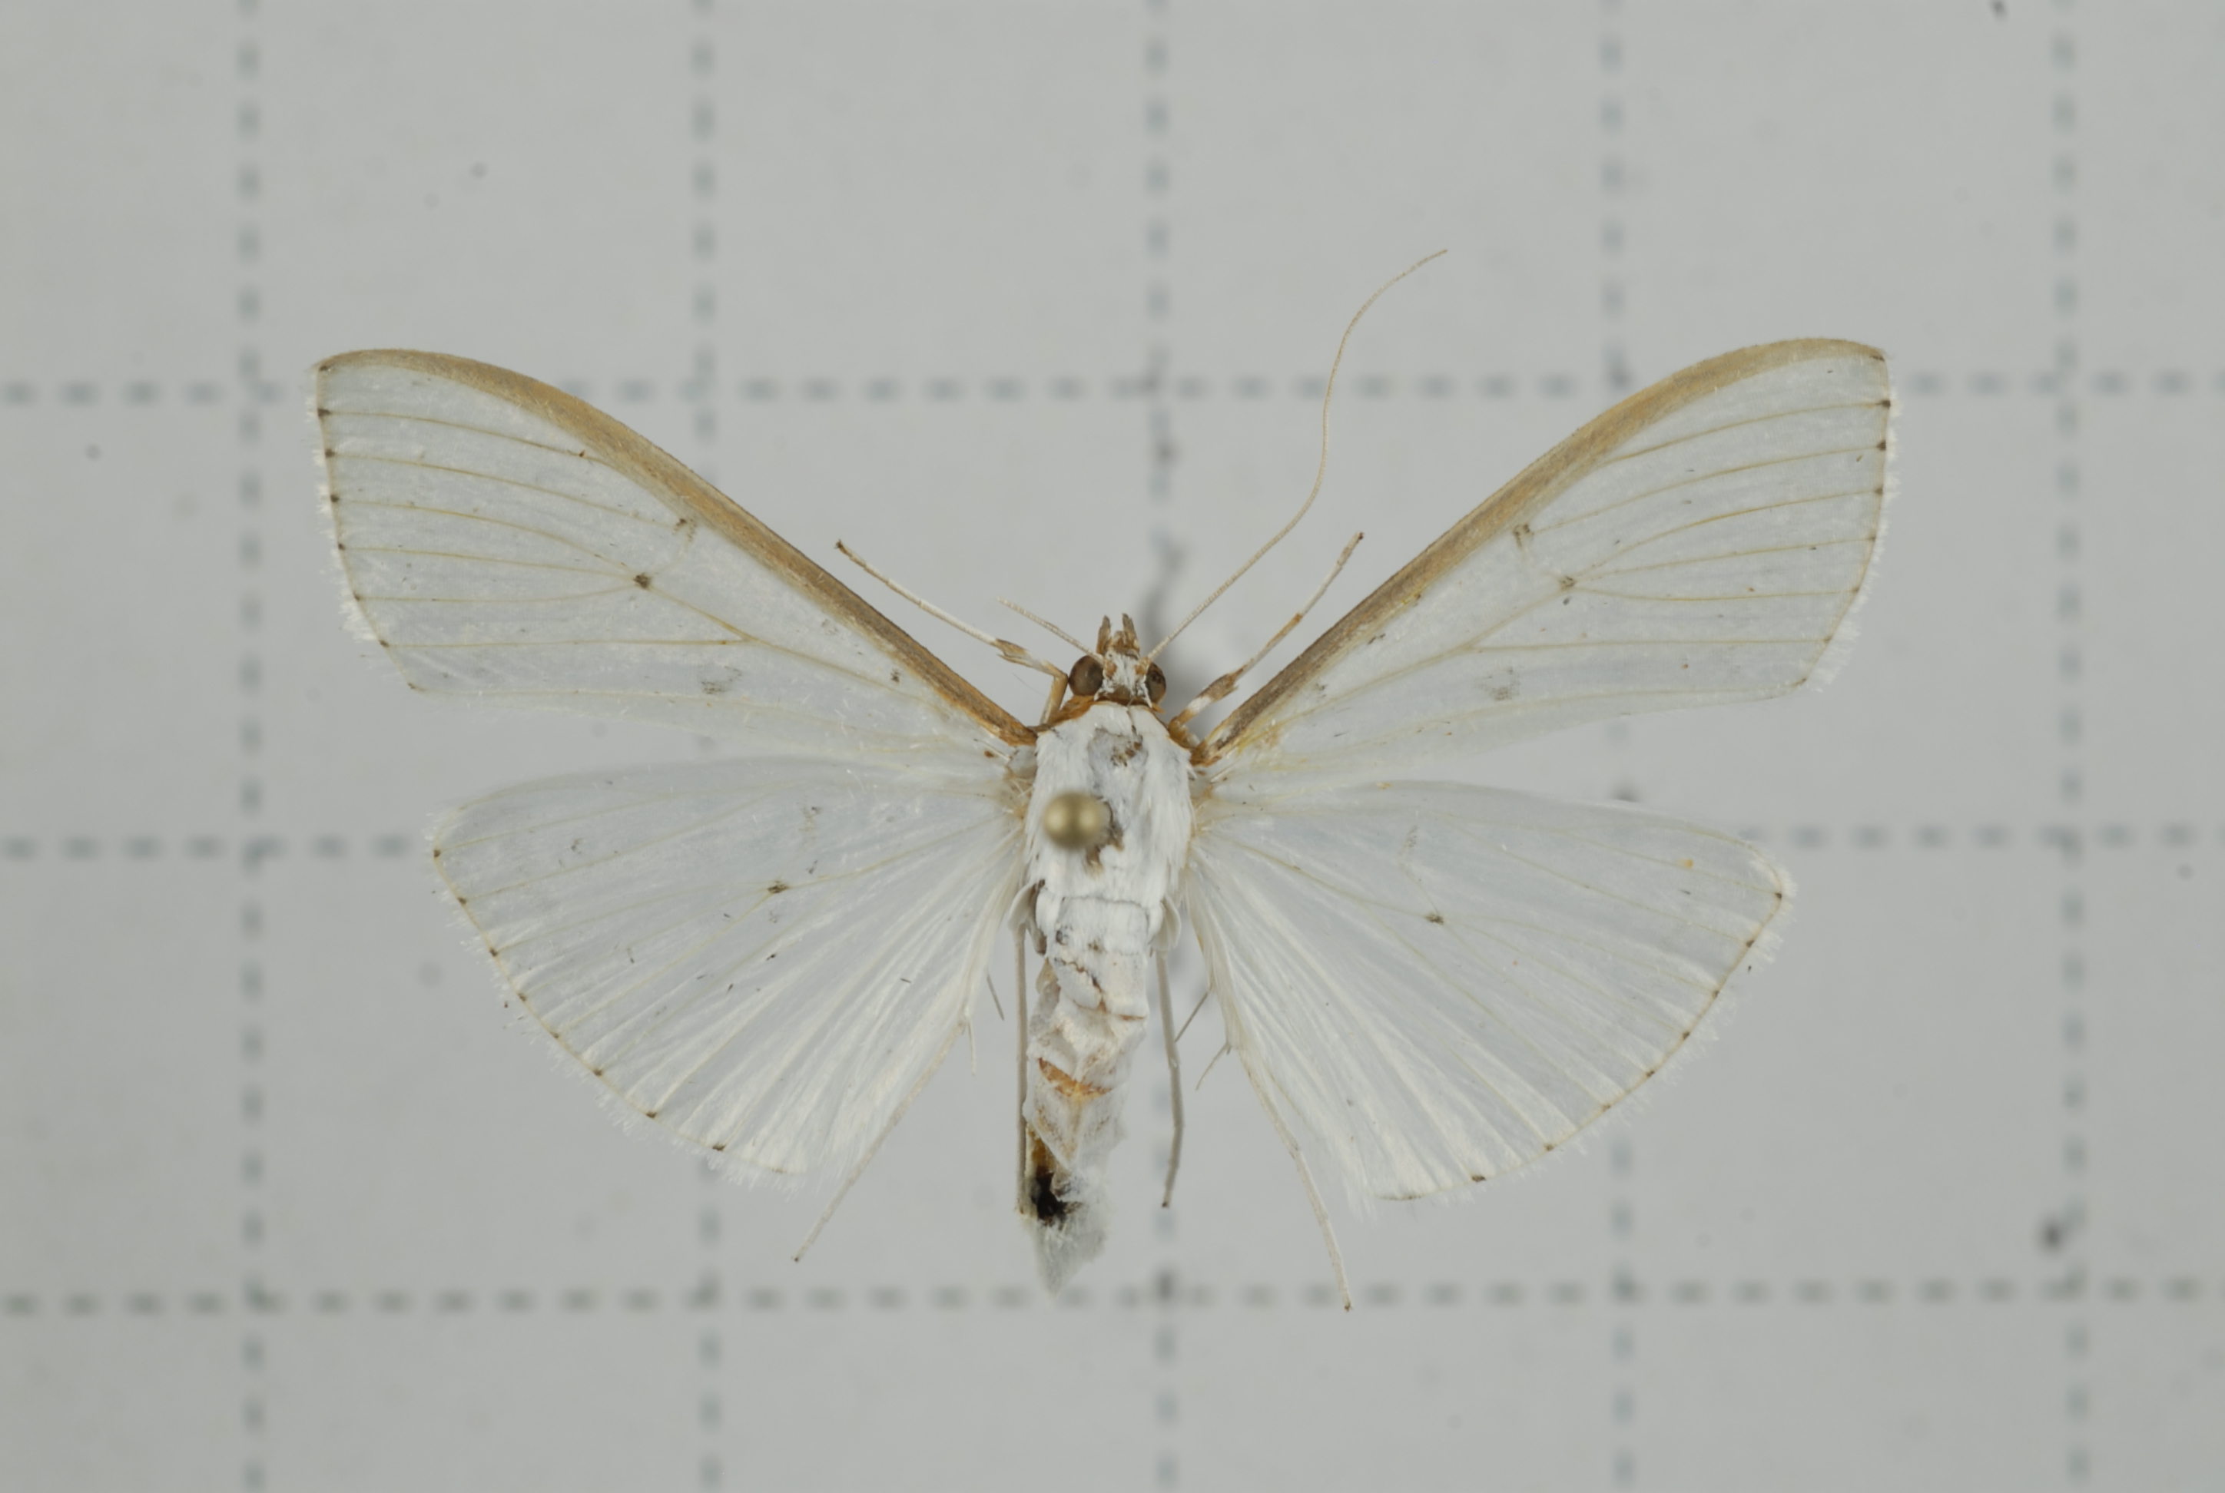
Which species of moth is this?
Palpita nigropunctalis
